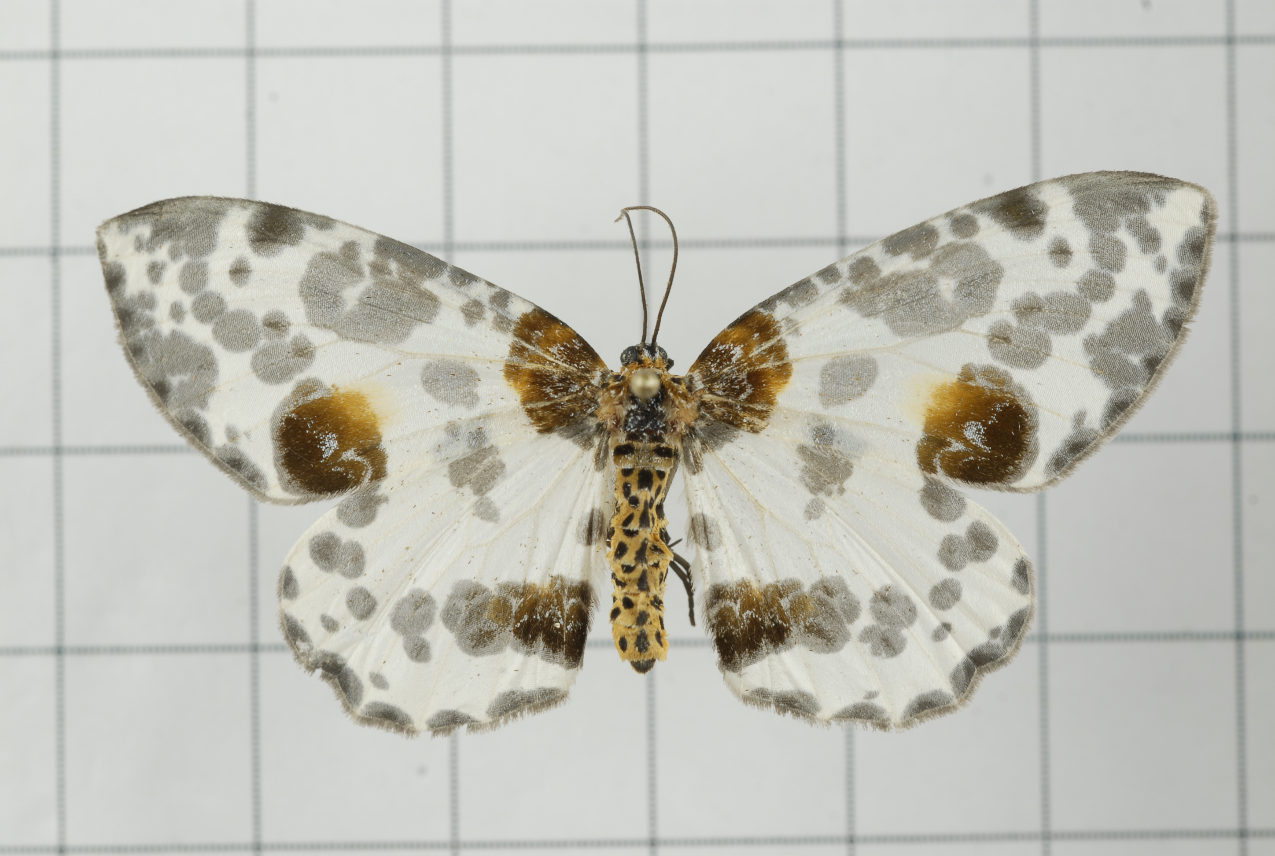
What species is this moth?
Abraxas formosilluminata
